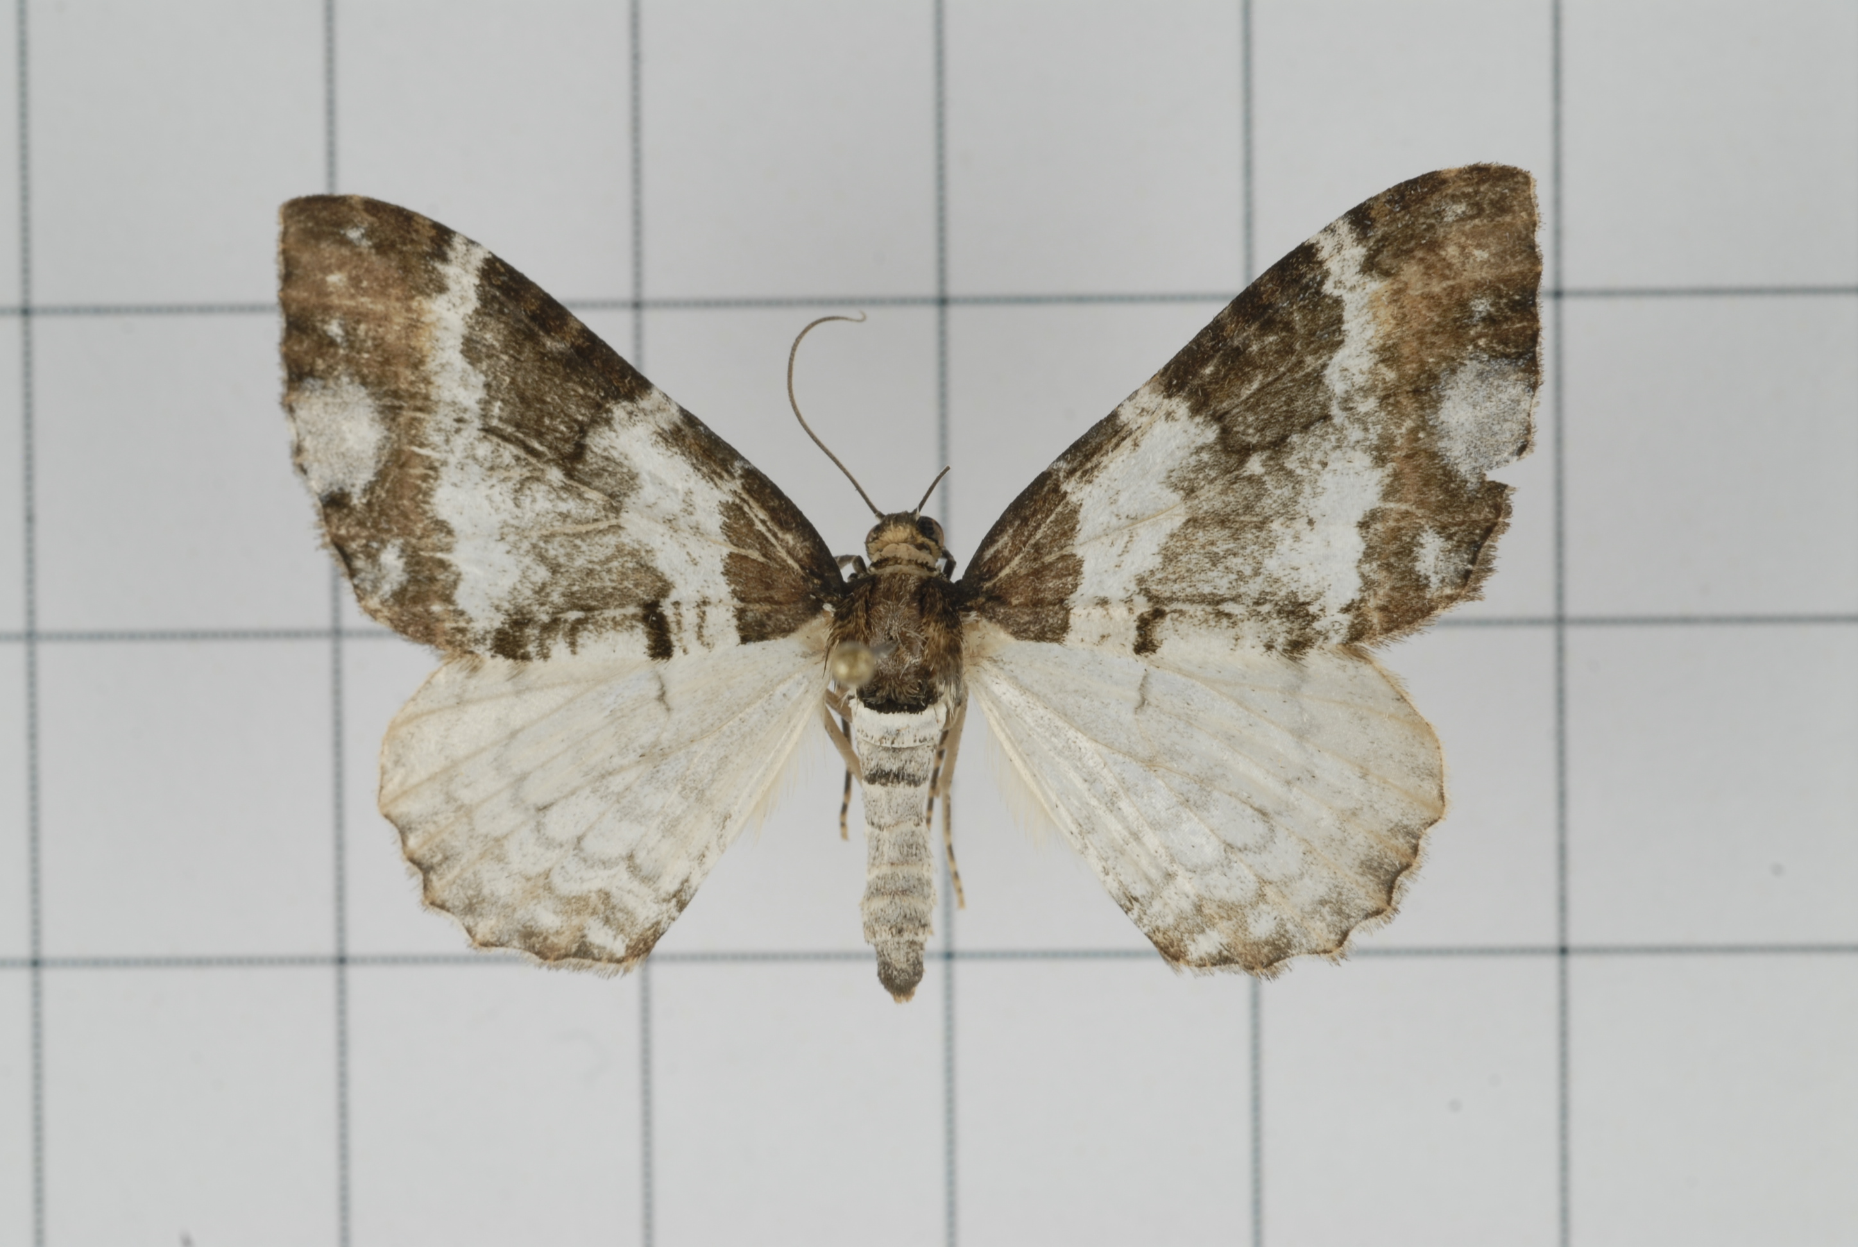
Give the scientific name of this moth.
Melanthia catenaria mesozona
